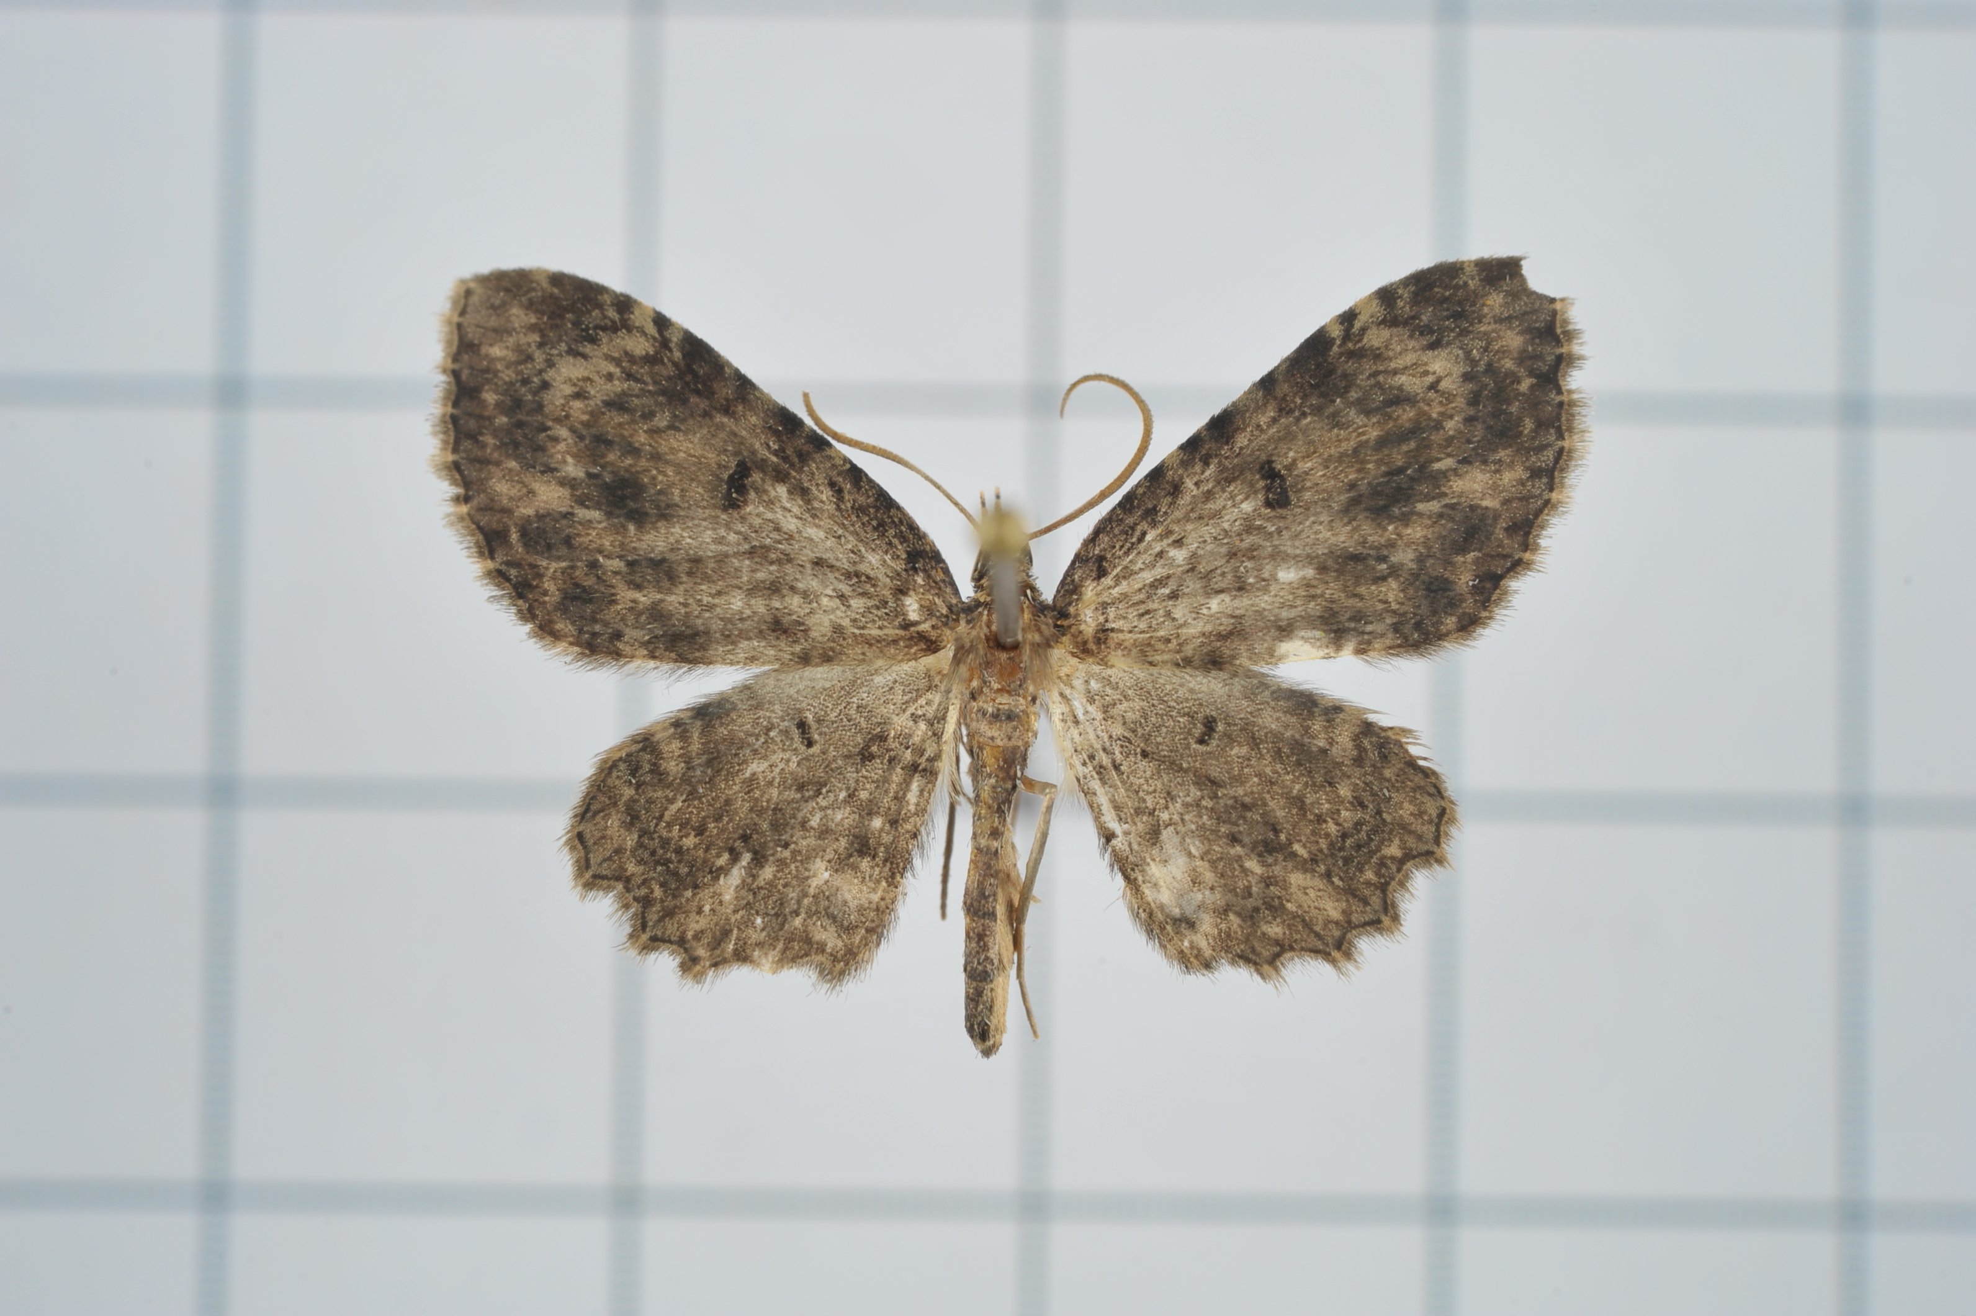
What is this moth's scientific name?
Collix ghosha ghosha
